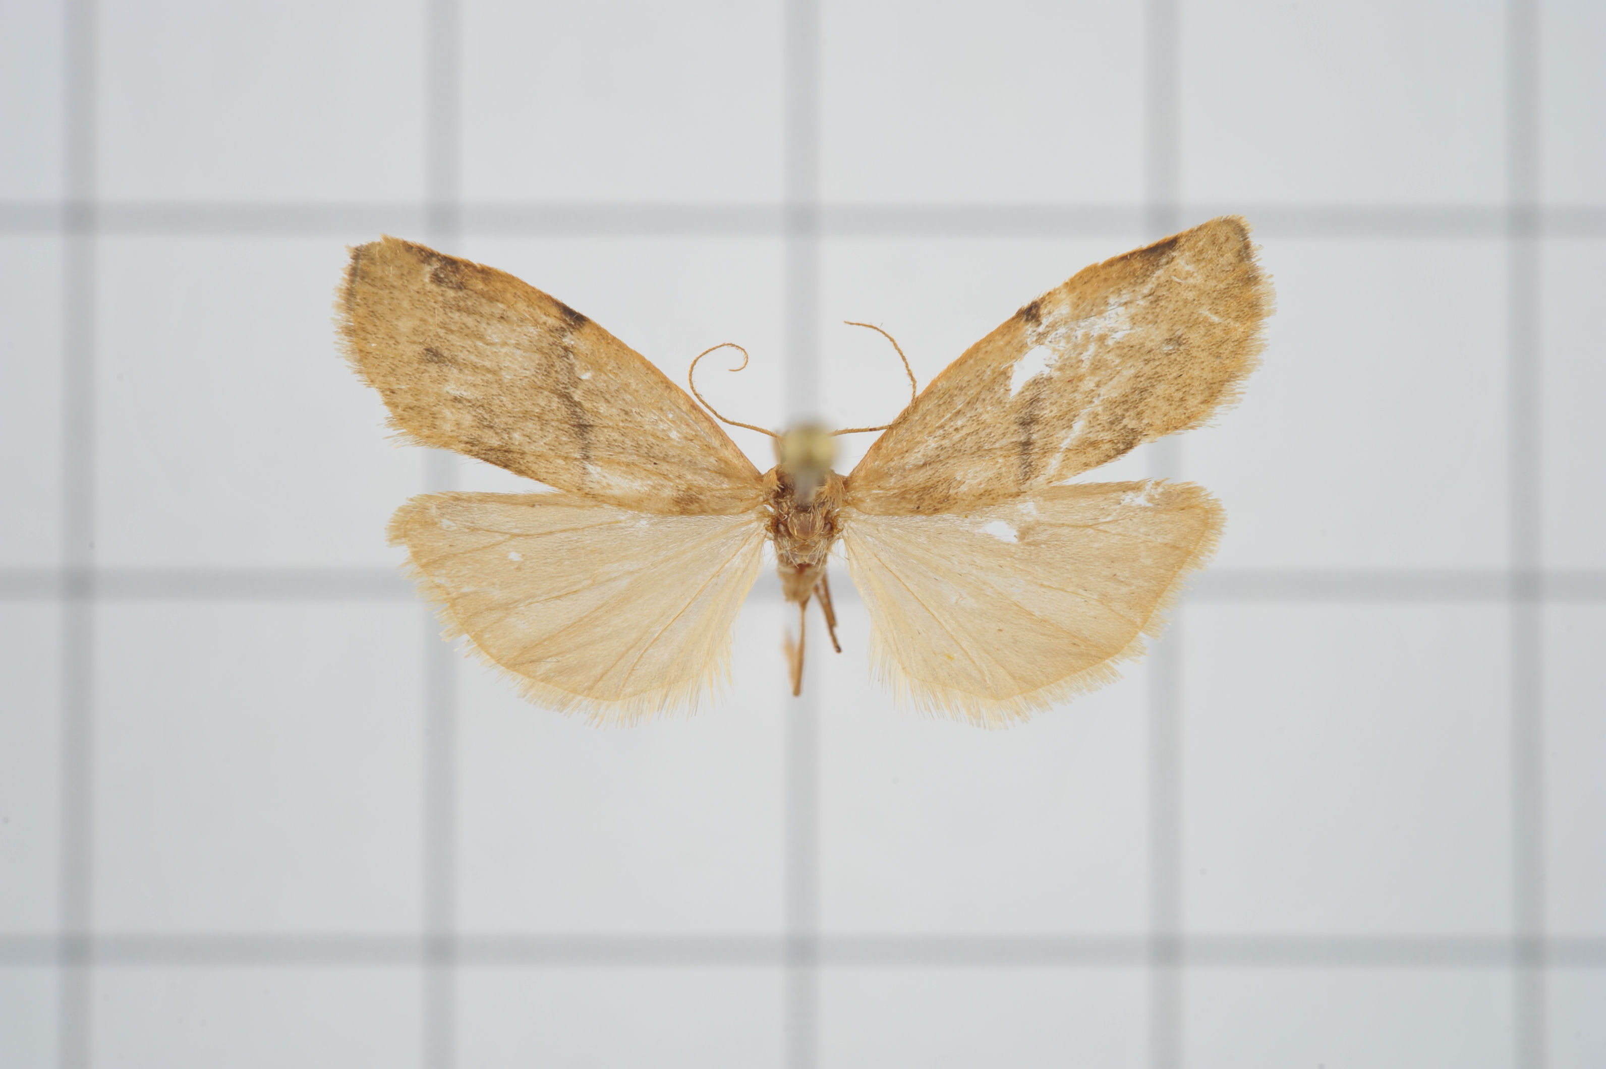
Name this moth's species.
Mithuna arizana
